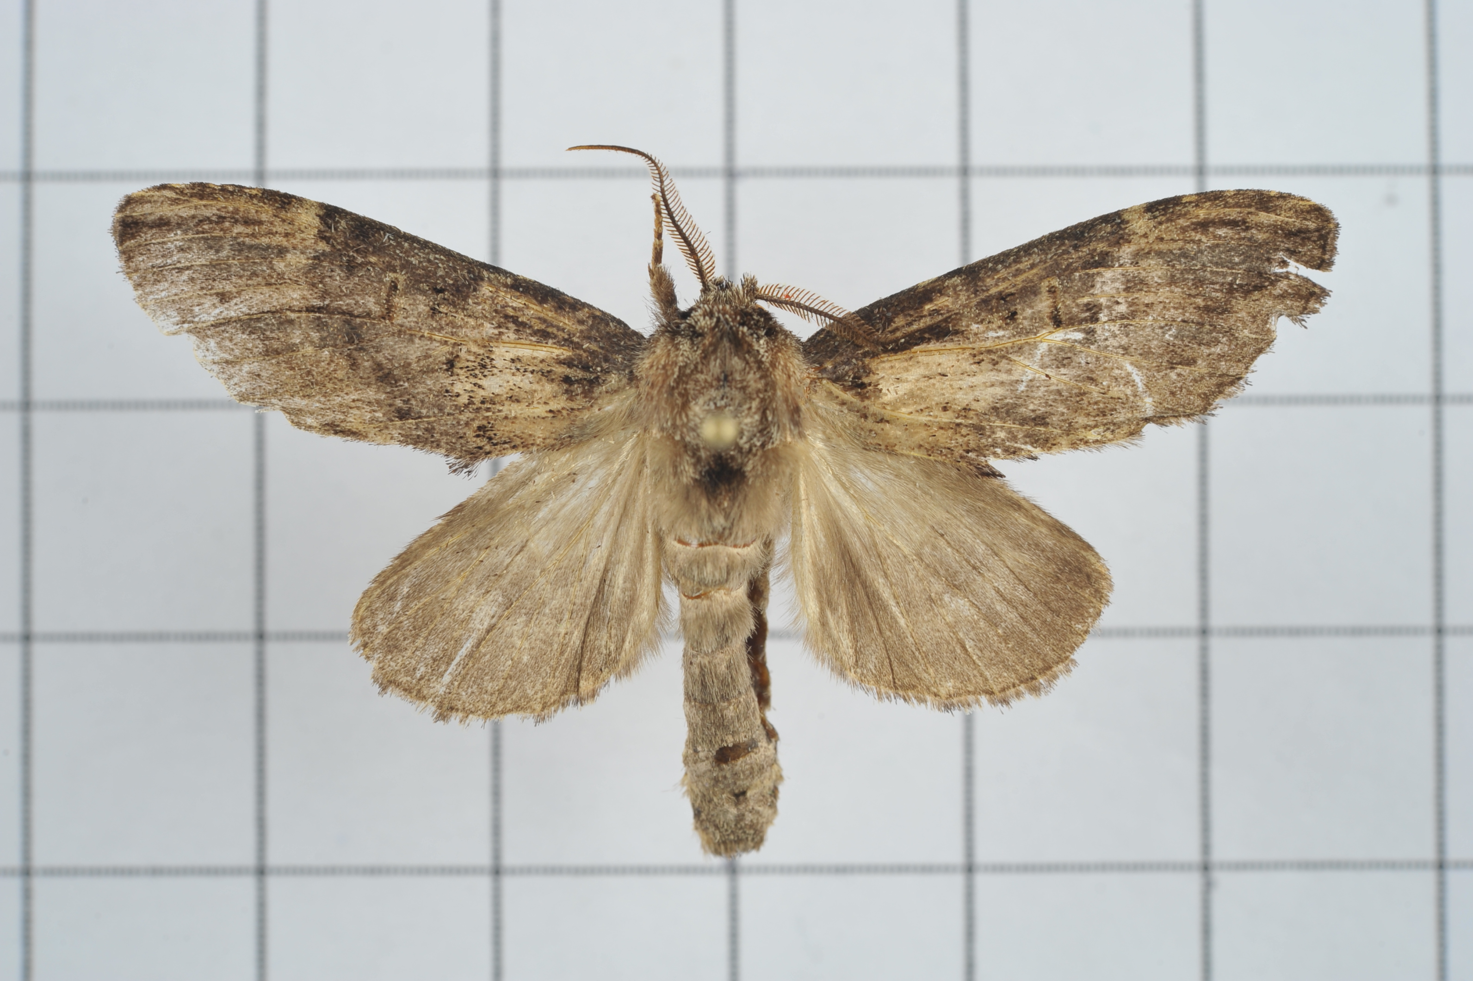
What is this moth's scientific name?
Allodontoides tenebrosa
